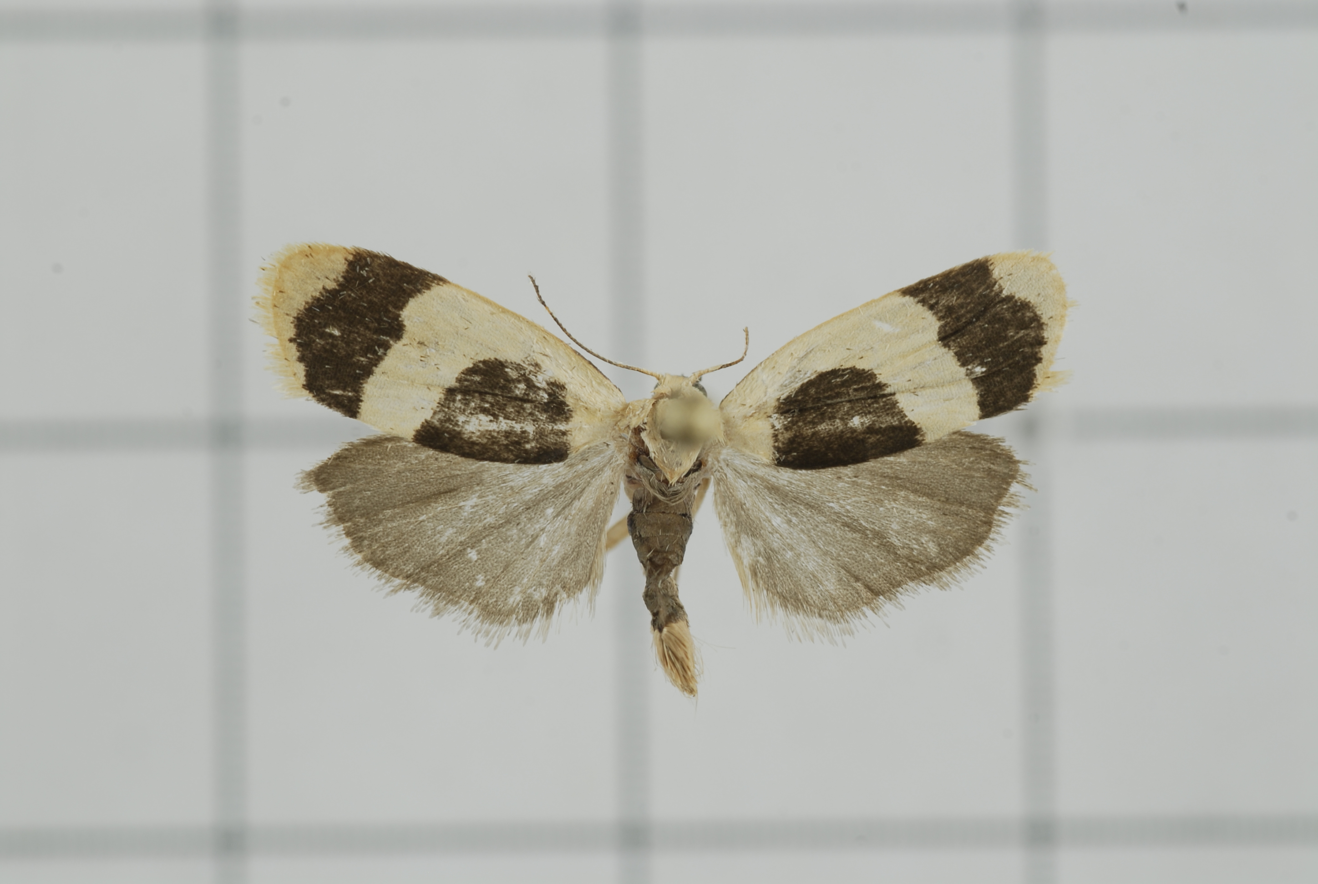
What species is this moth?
Garudinia taioana
